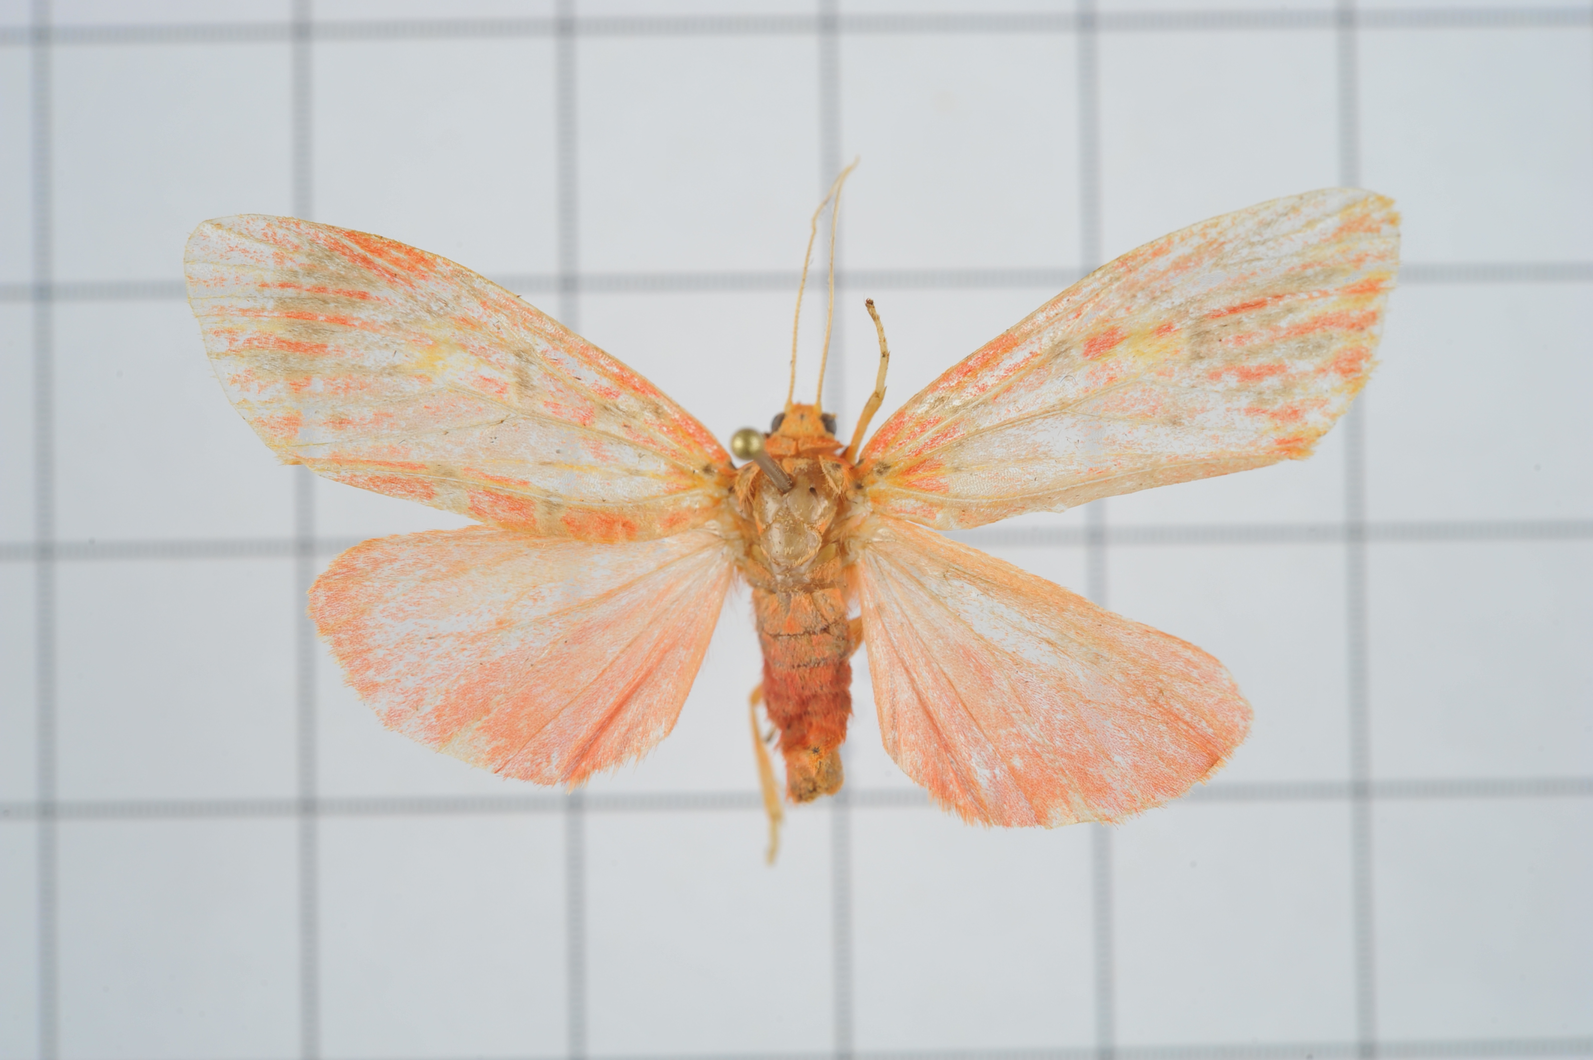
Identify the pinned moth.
Barsine sauteri
